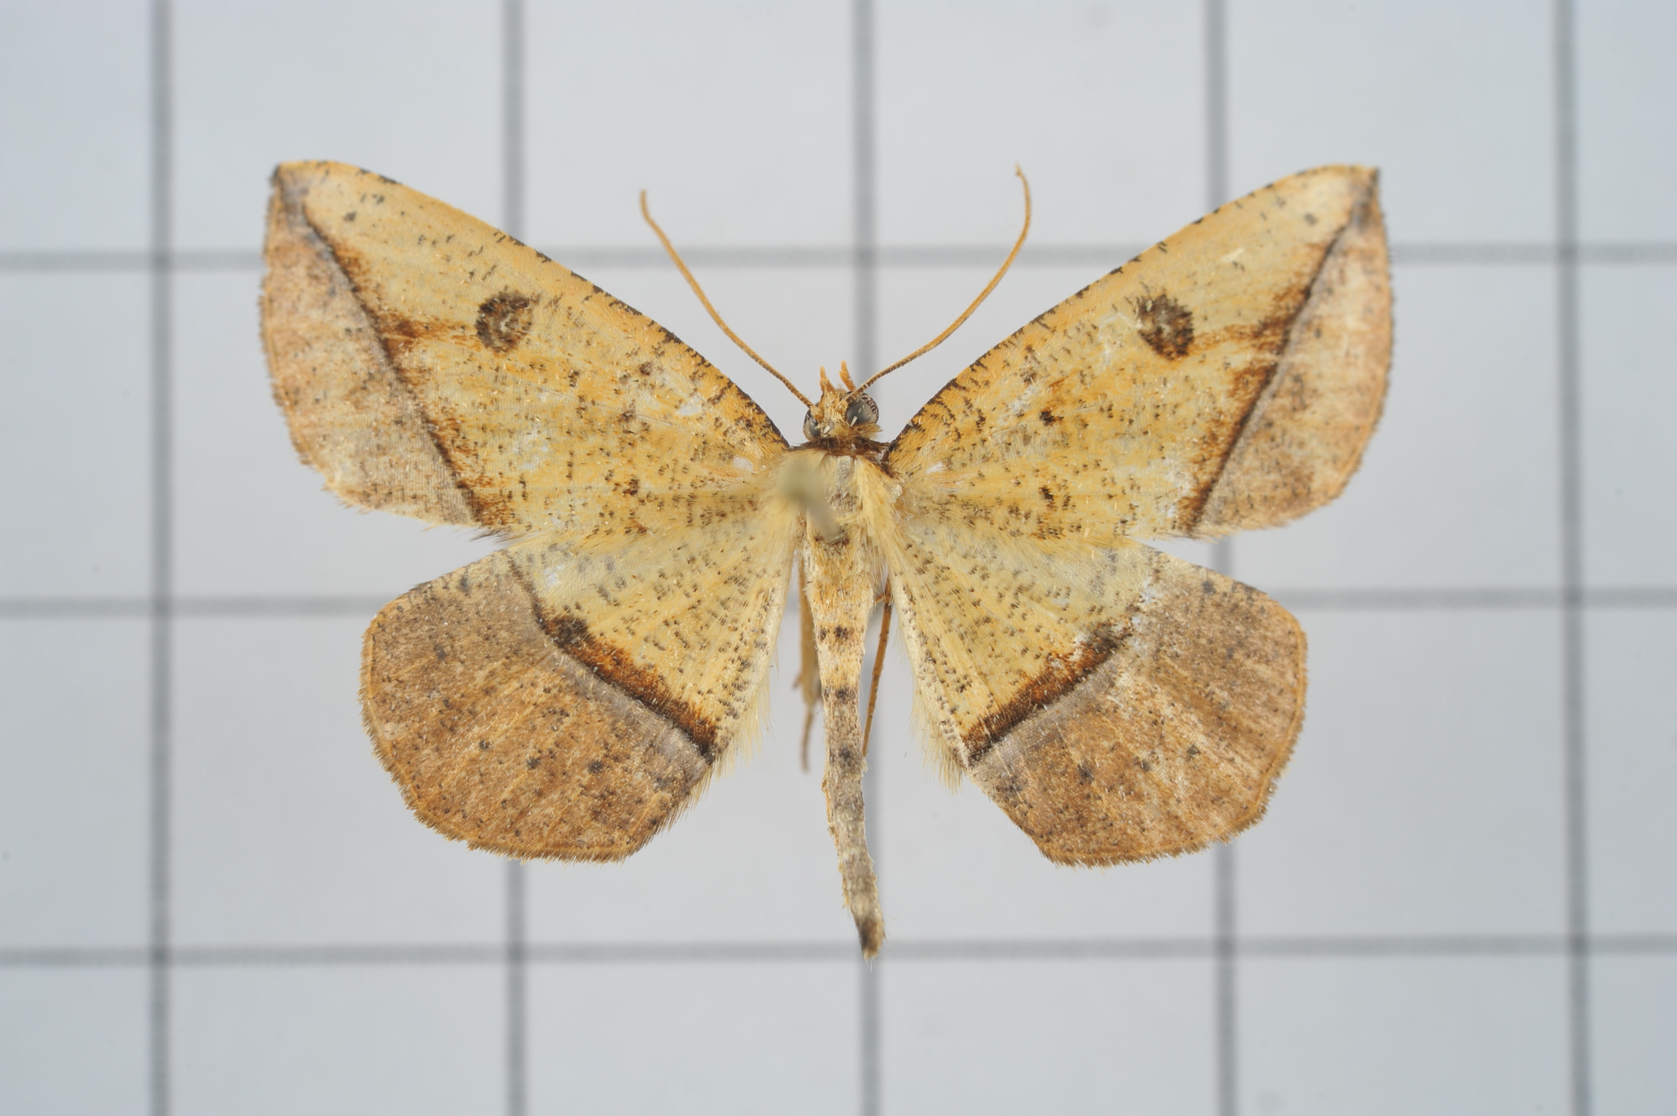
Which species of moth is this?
Entomopteryx rubridisca
